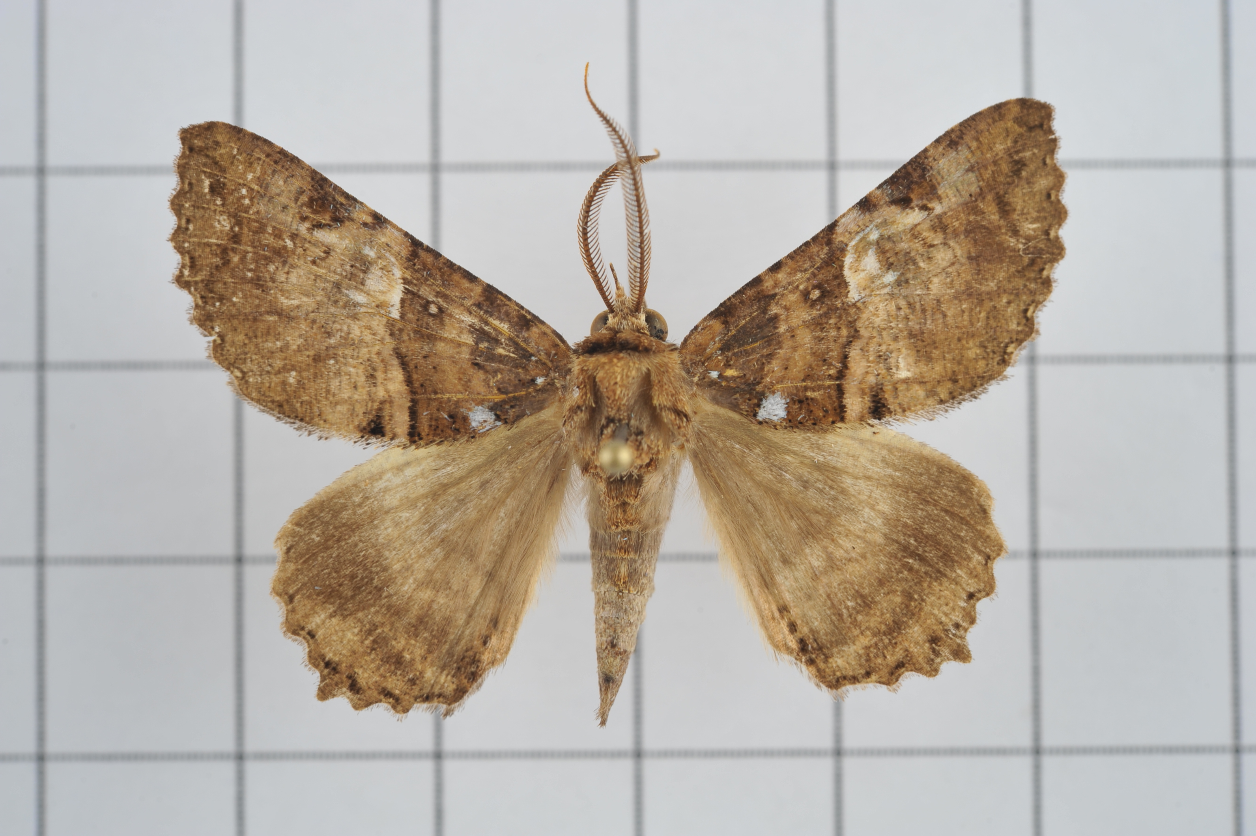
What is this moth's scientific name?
Daddala lucilla
